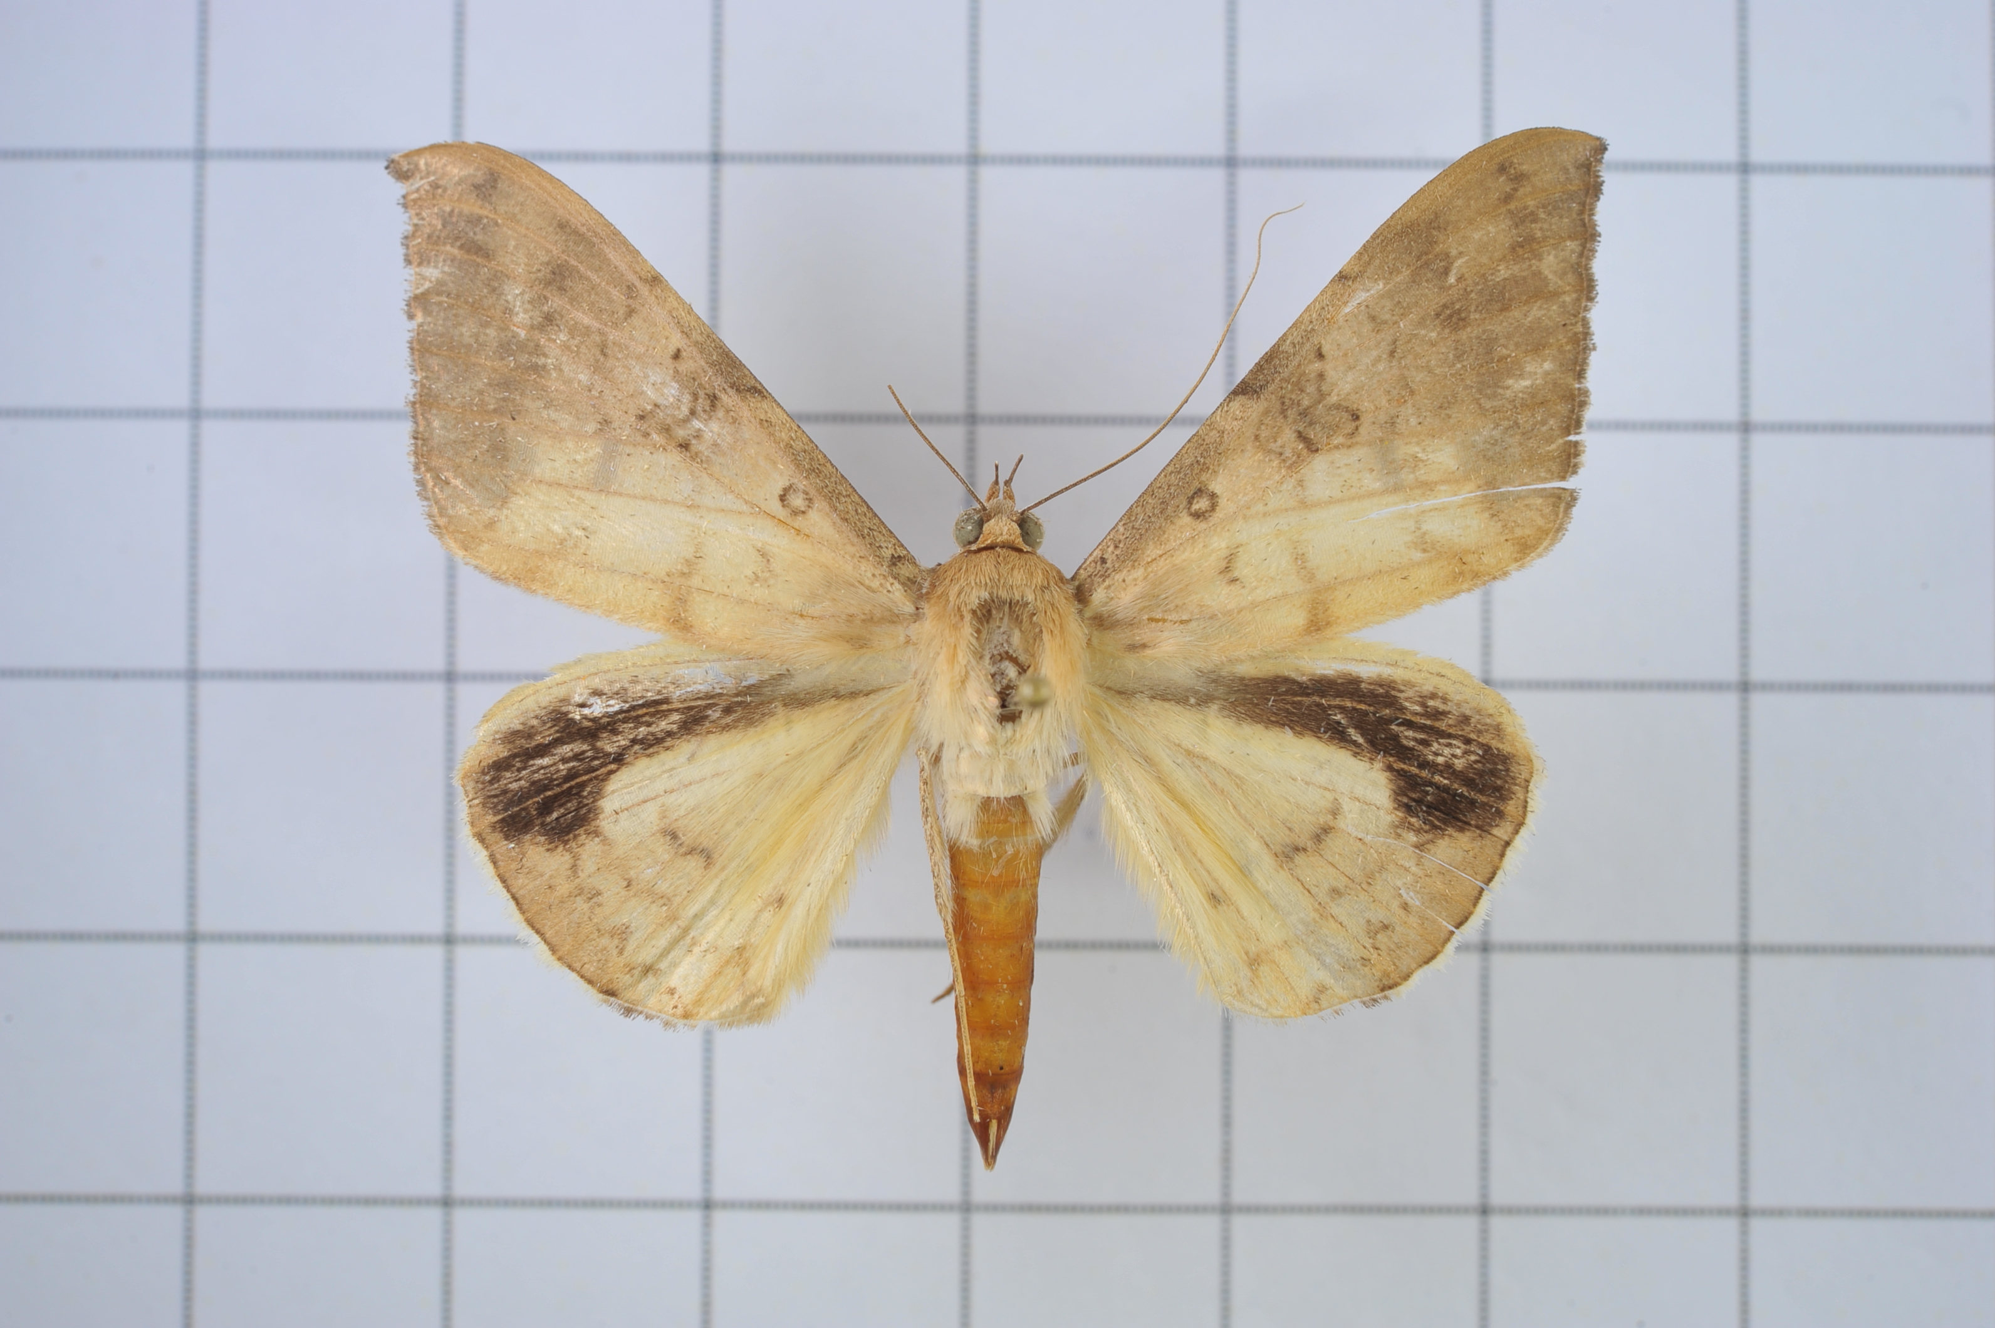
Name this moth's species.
Oxyodes scrobiculata
